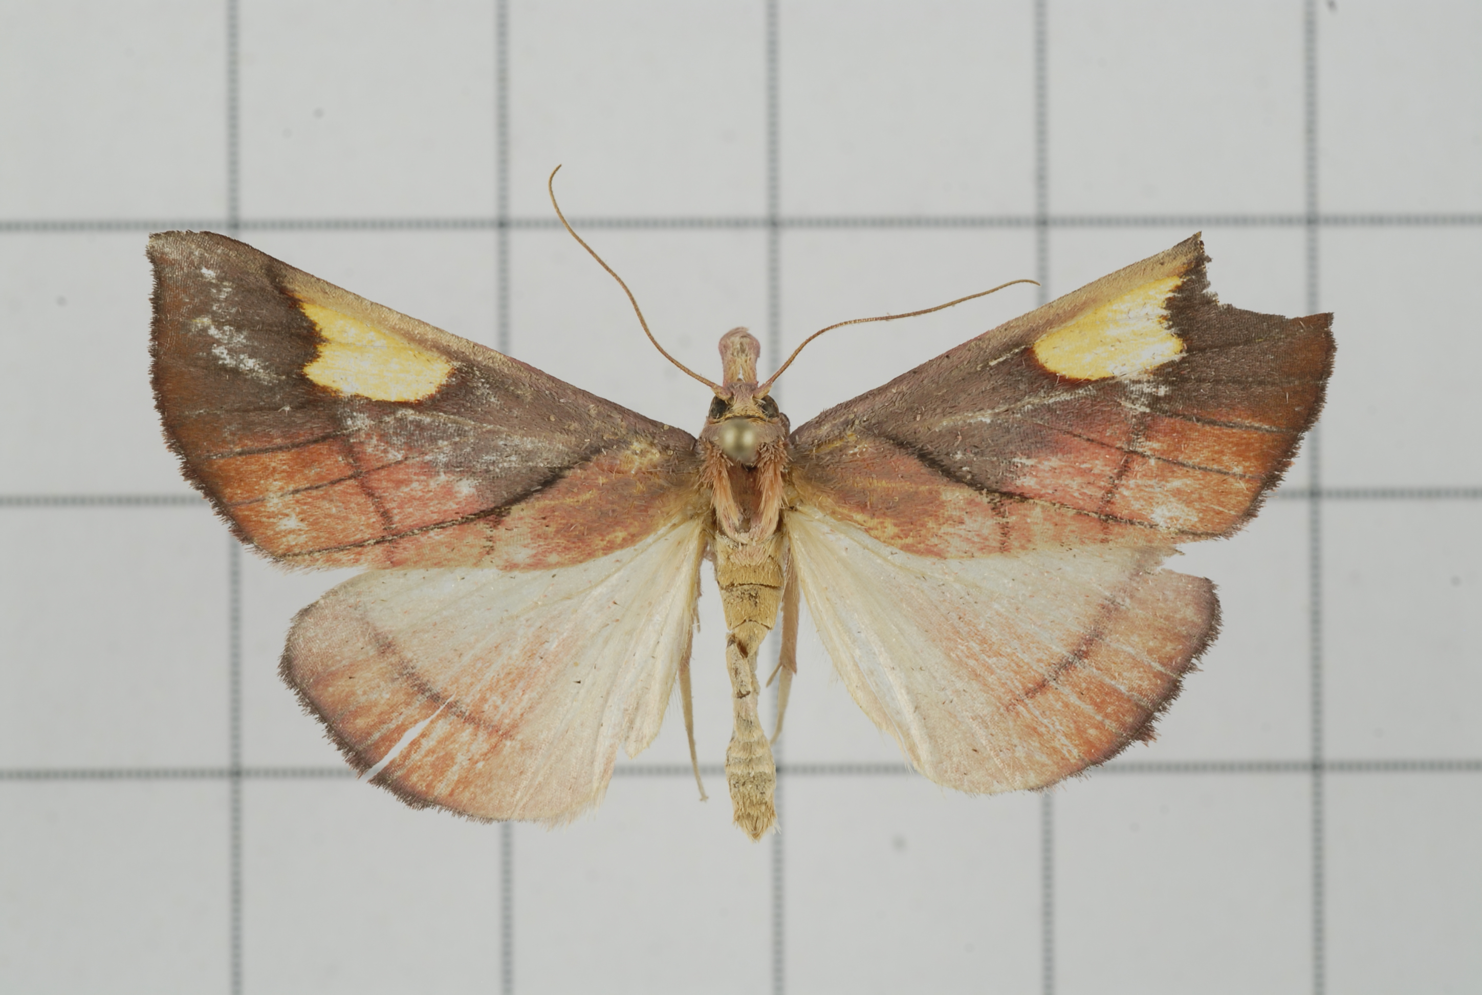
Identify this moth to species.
Orybina flaviplaga
